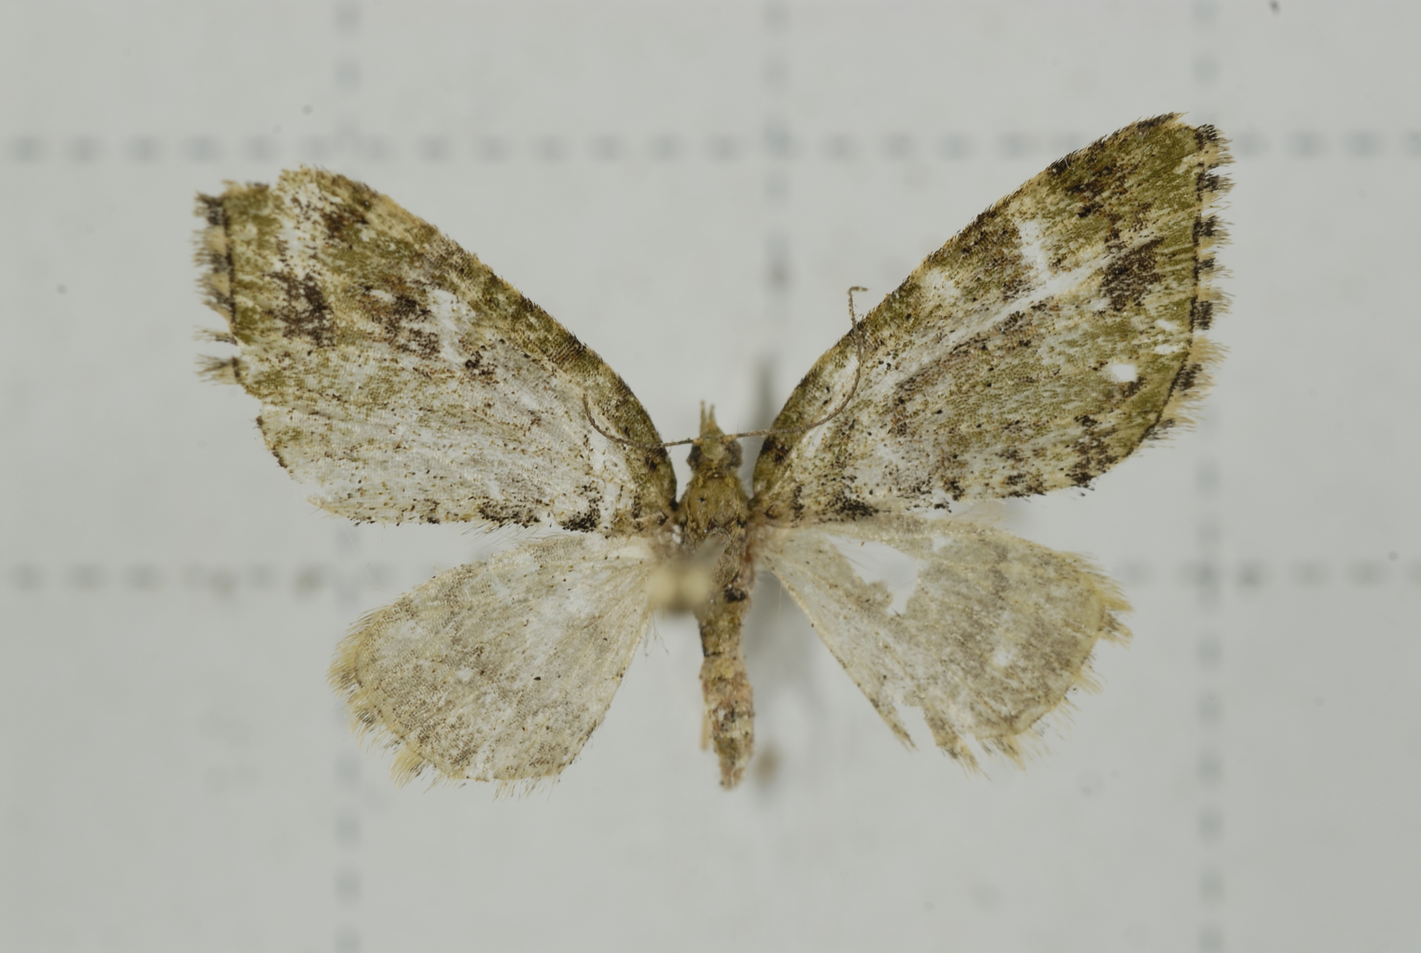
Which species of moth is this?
Chloroclystis blanda
